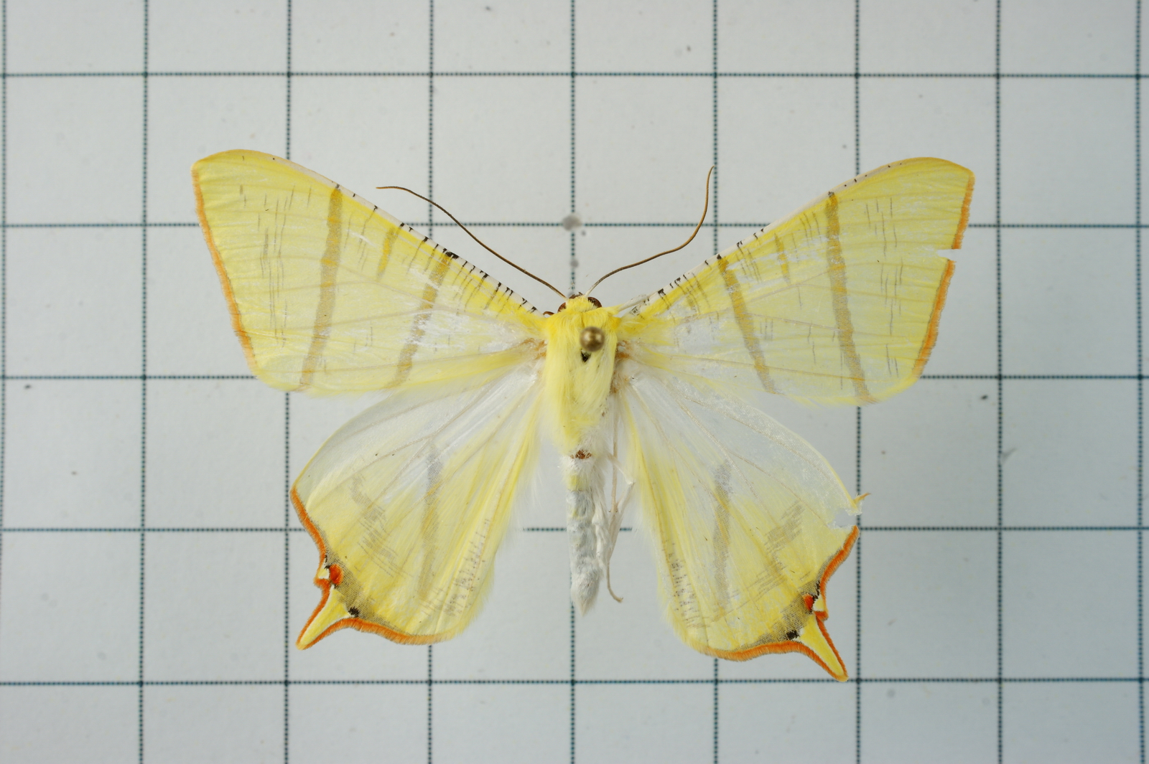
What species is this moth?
Ourapteryx sciticaudaria
